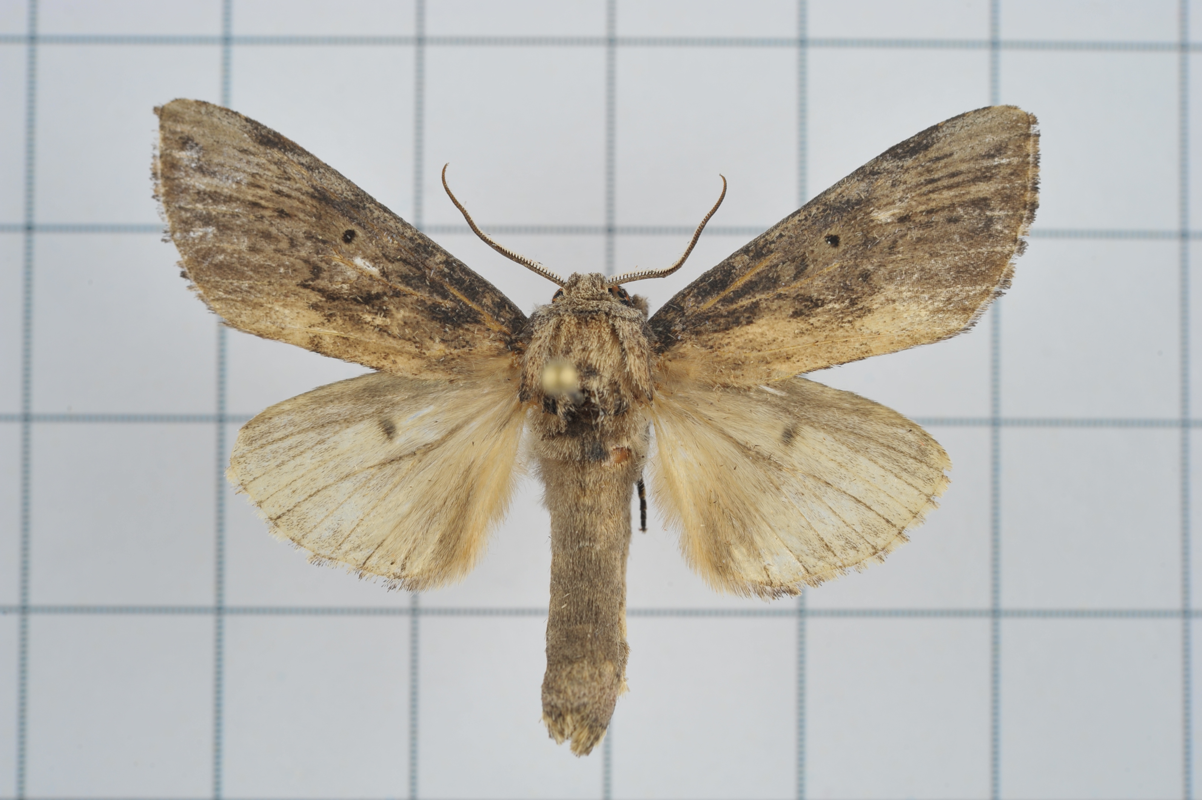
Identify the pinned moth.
Norracoides basinotata
